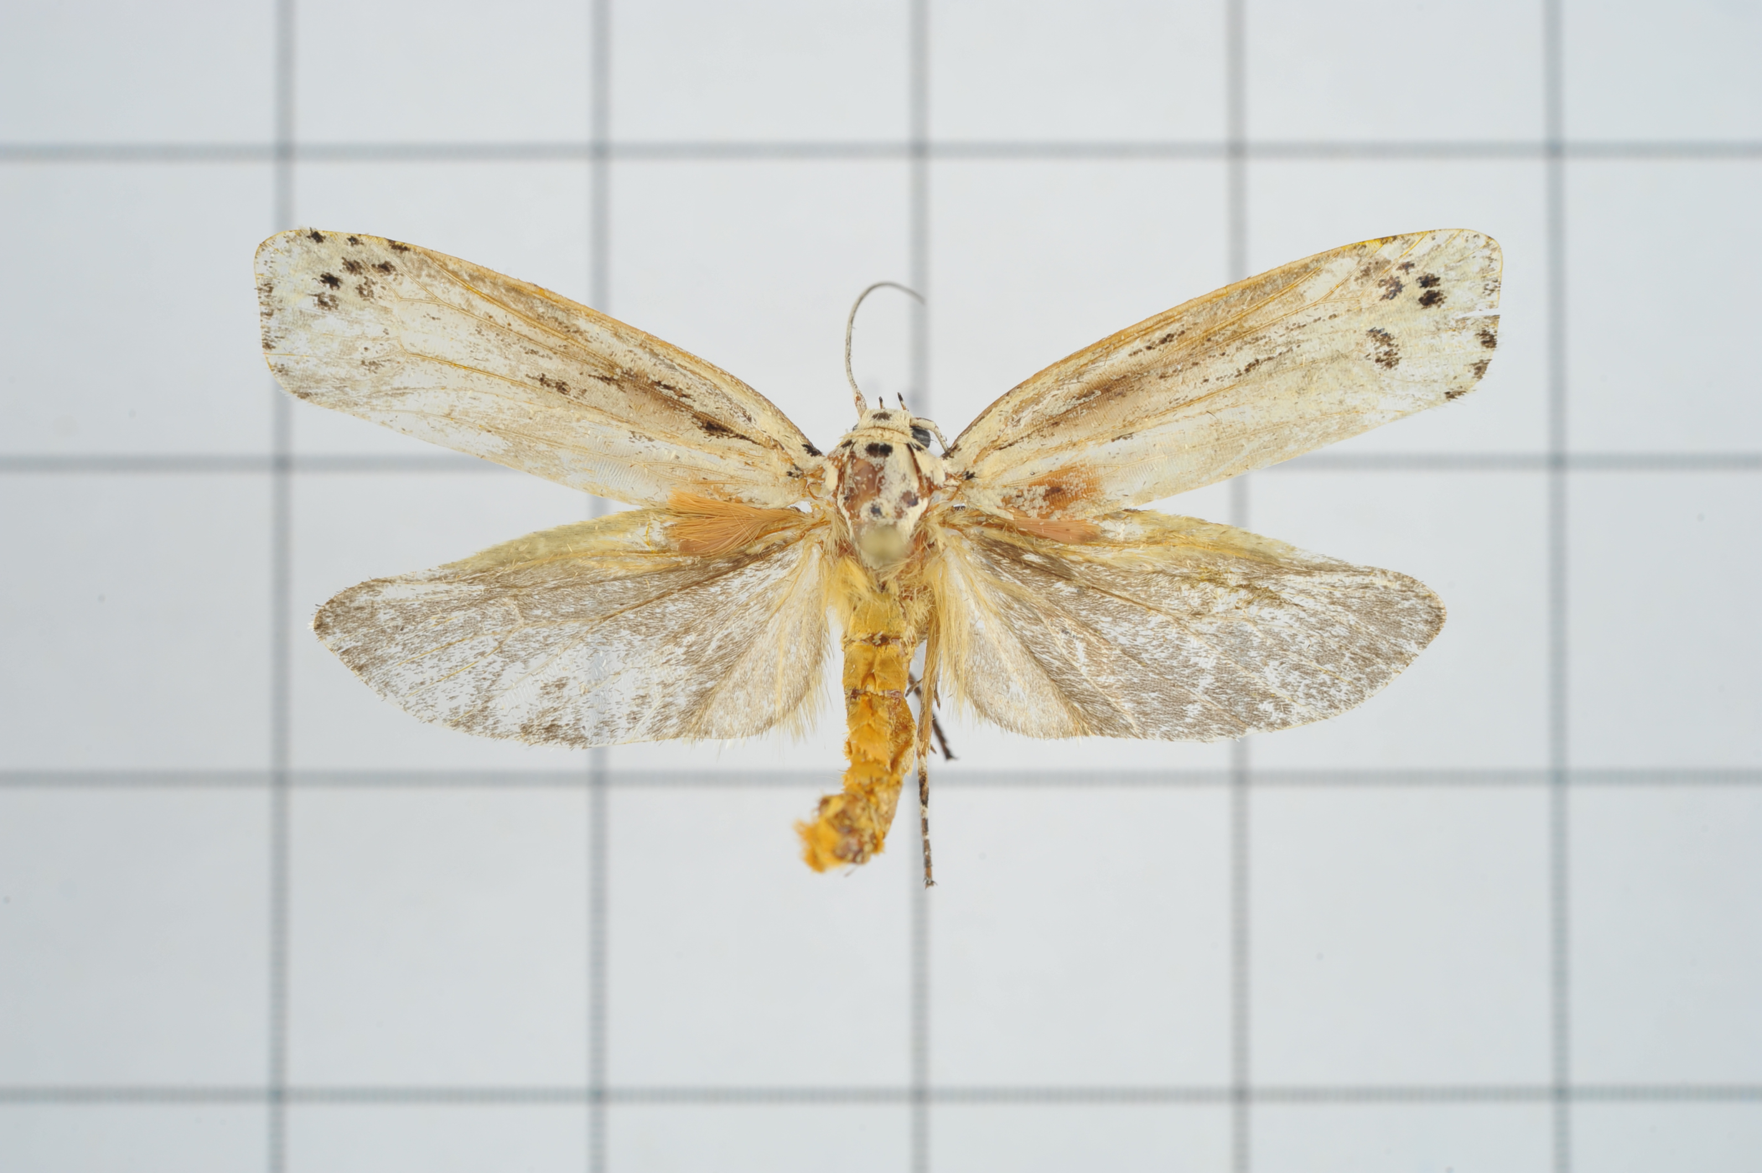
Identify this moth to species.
Ethmia lineatonotella
